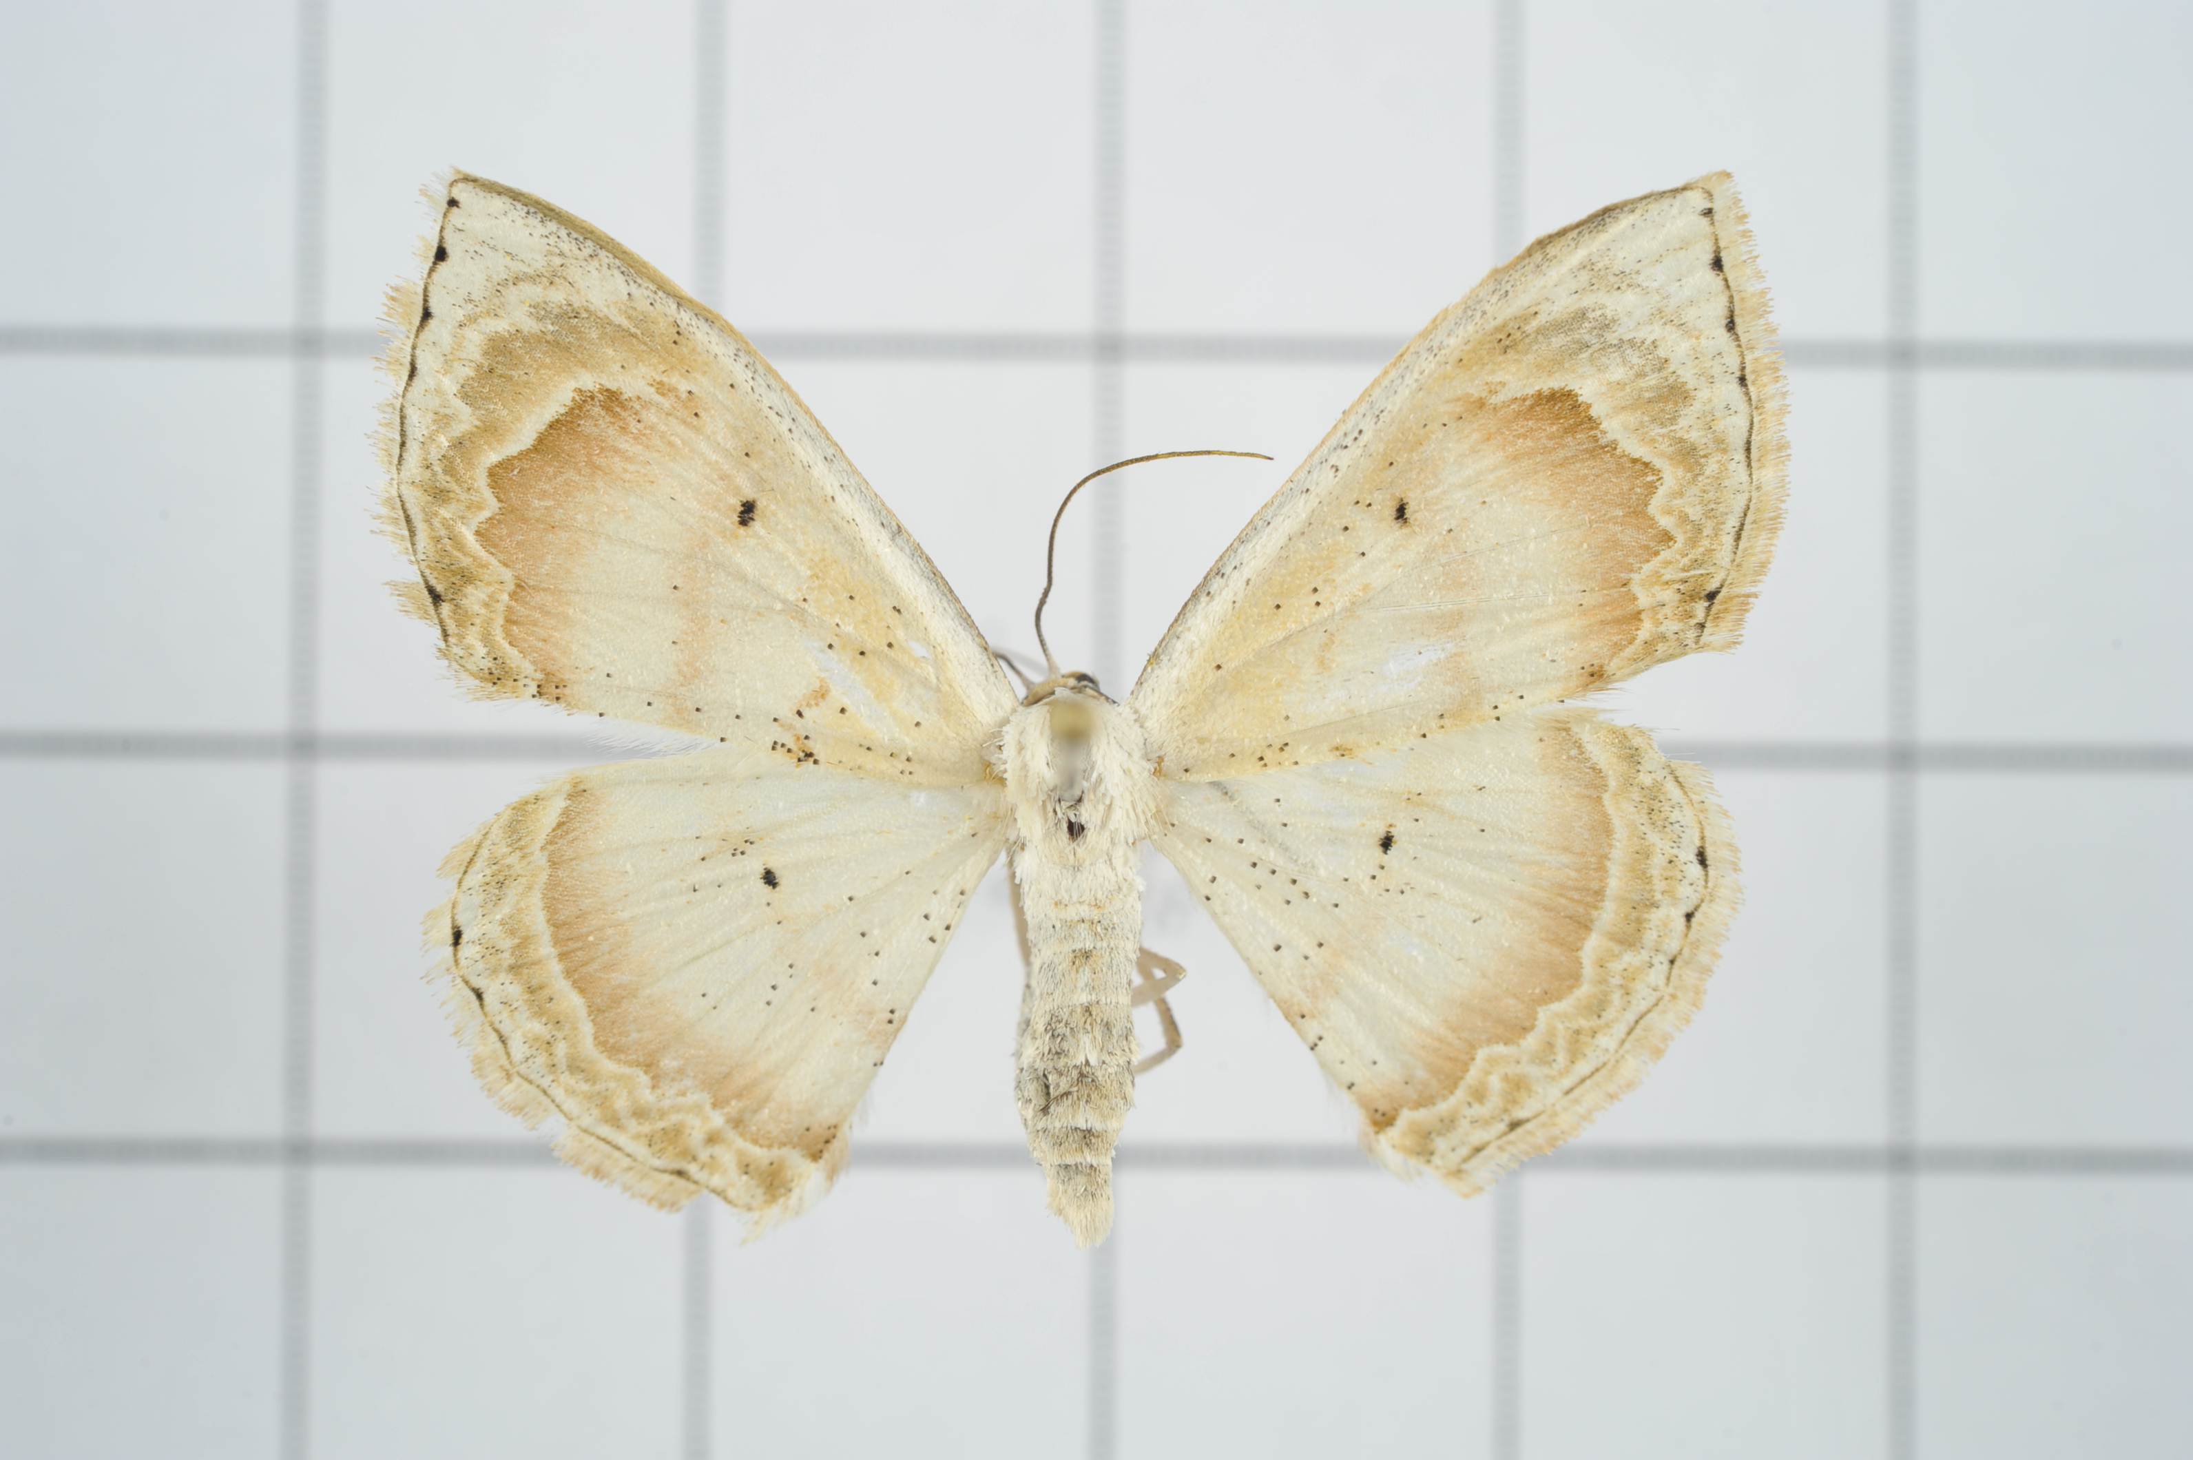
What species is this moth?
Somatina rosacea anaemica
